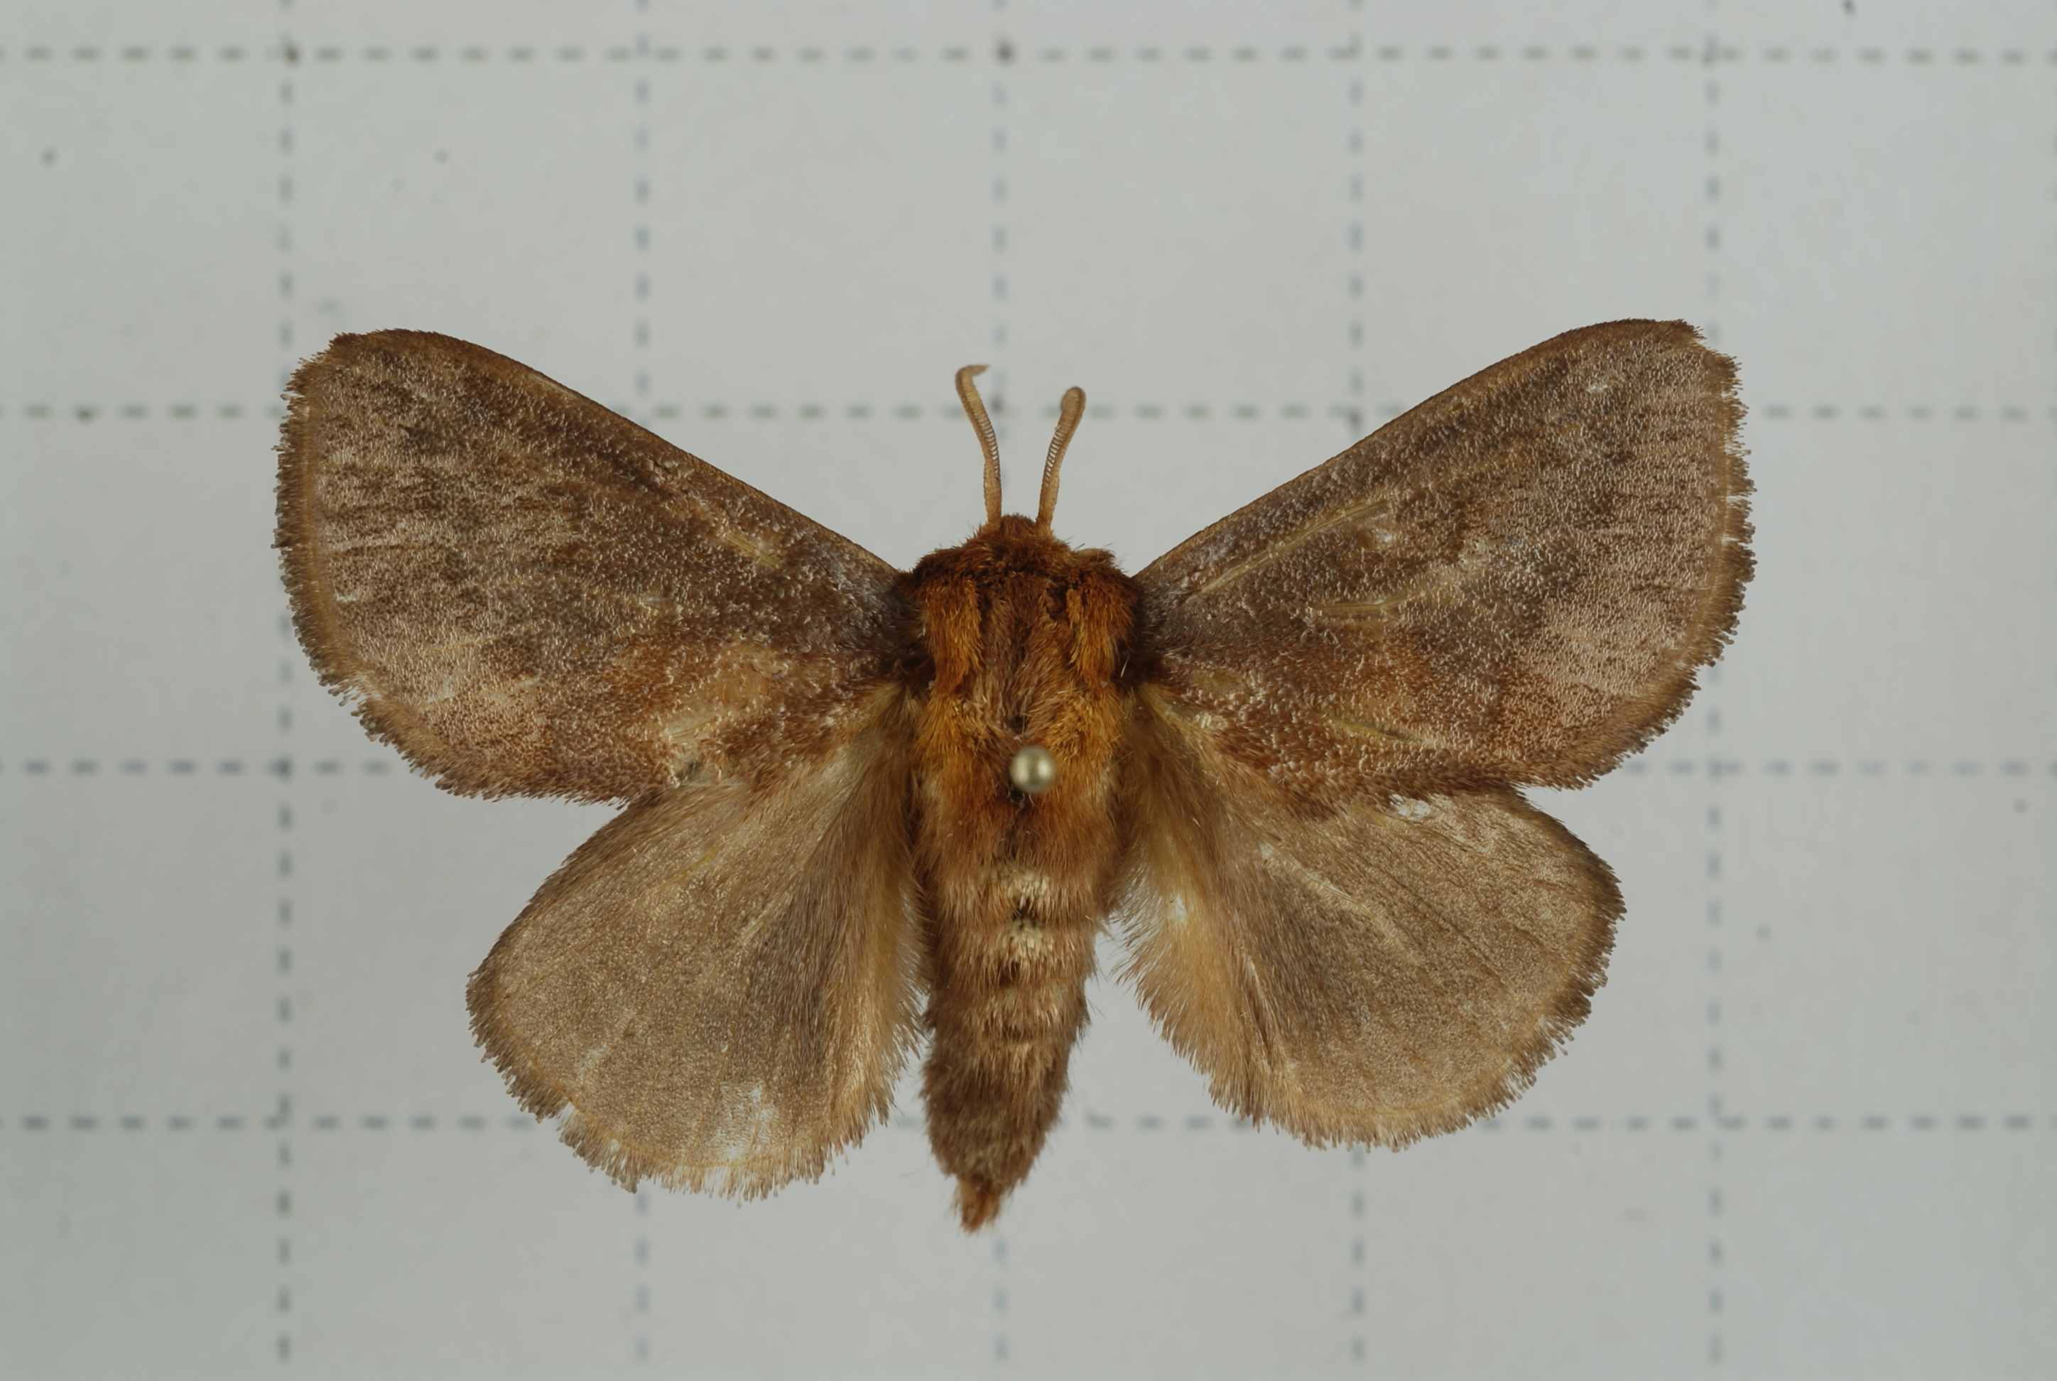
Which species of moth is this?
Narosoideus vulpina
